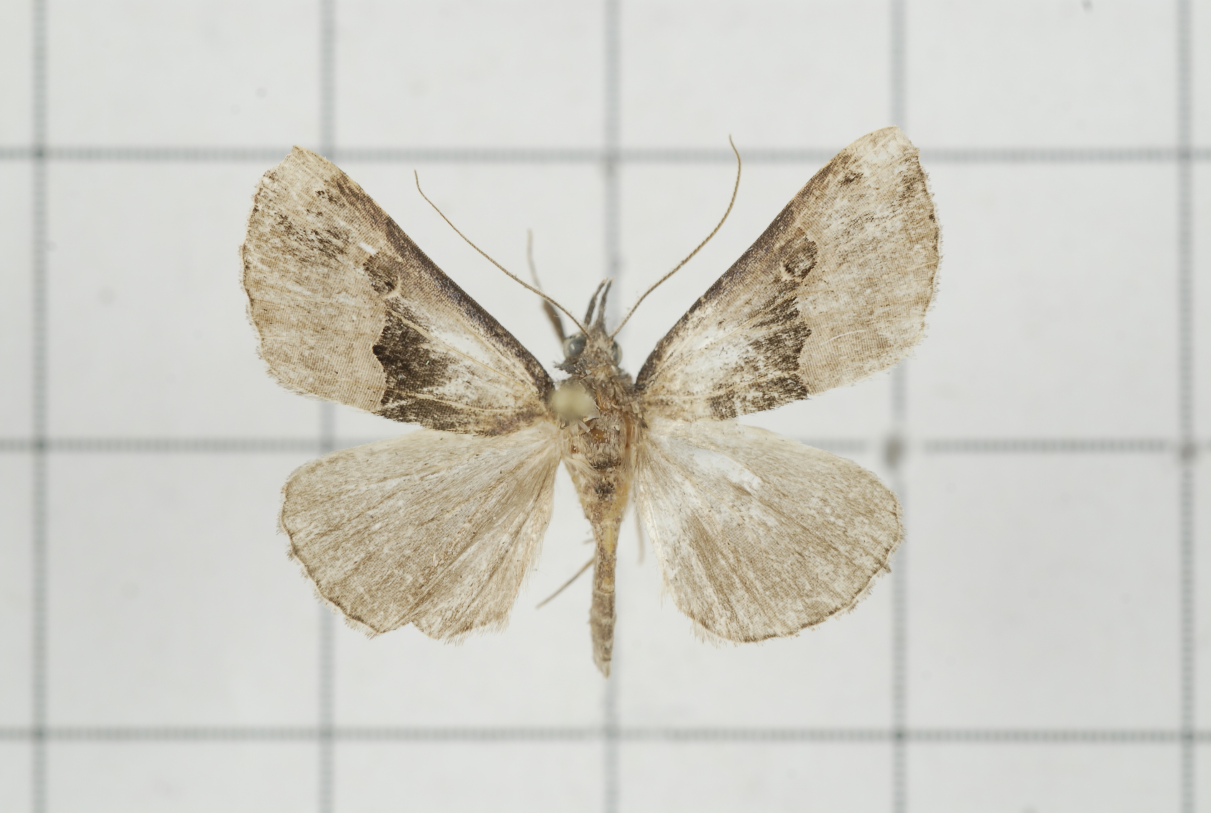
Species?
Dichromia indicatalis
